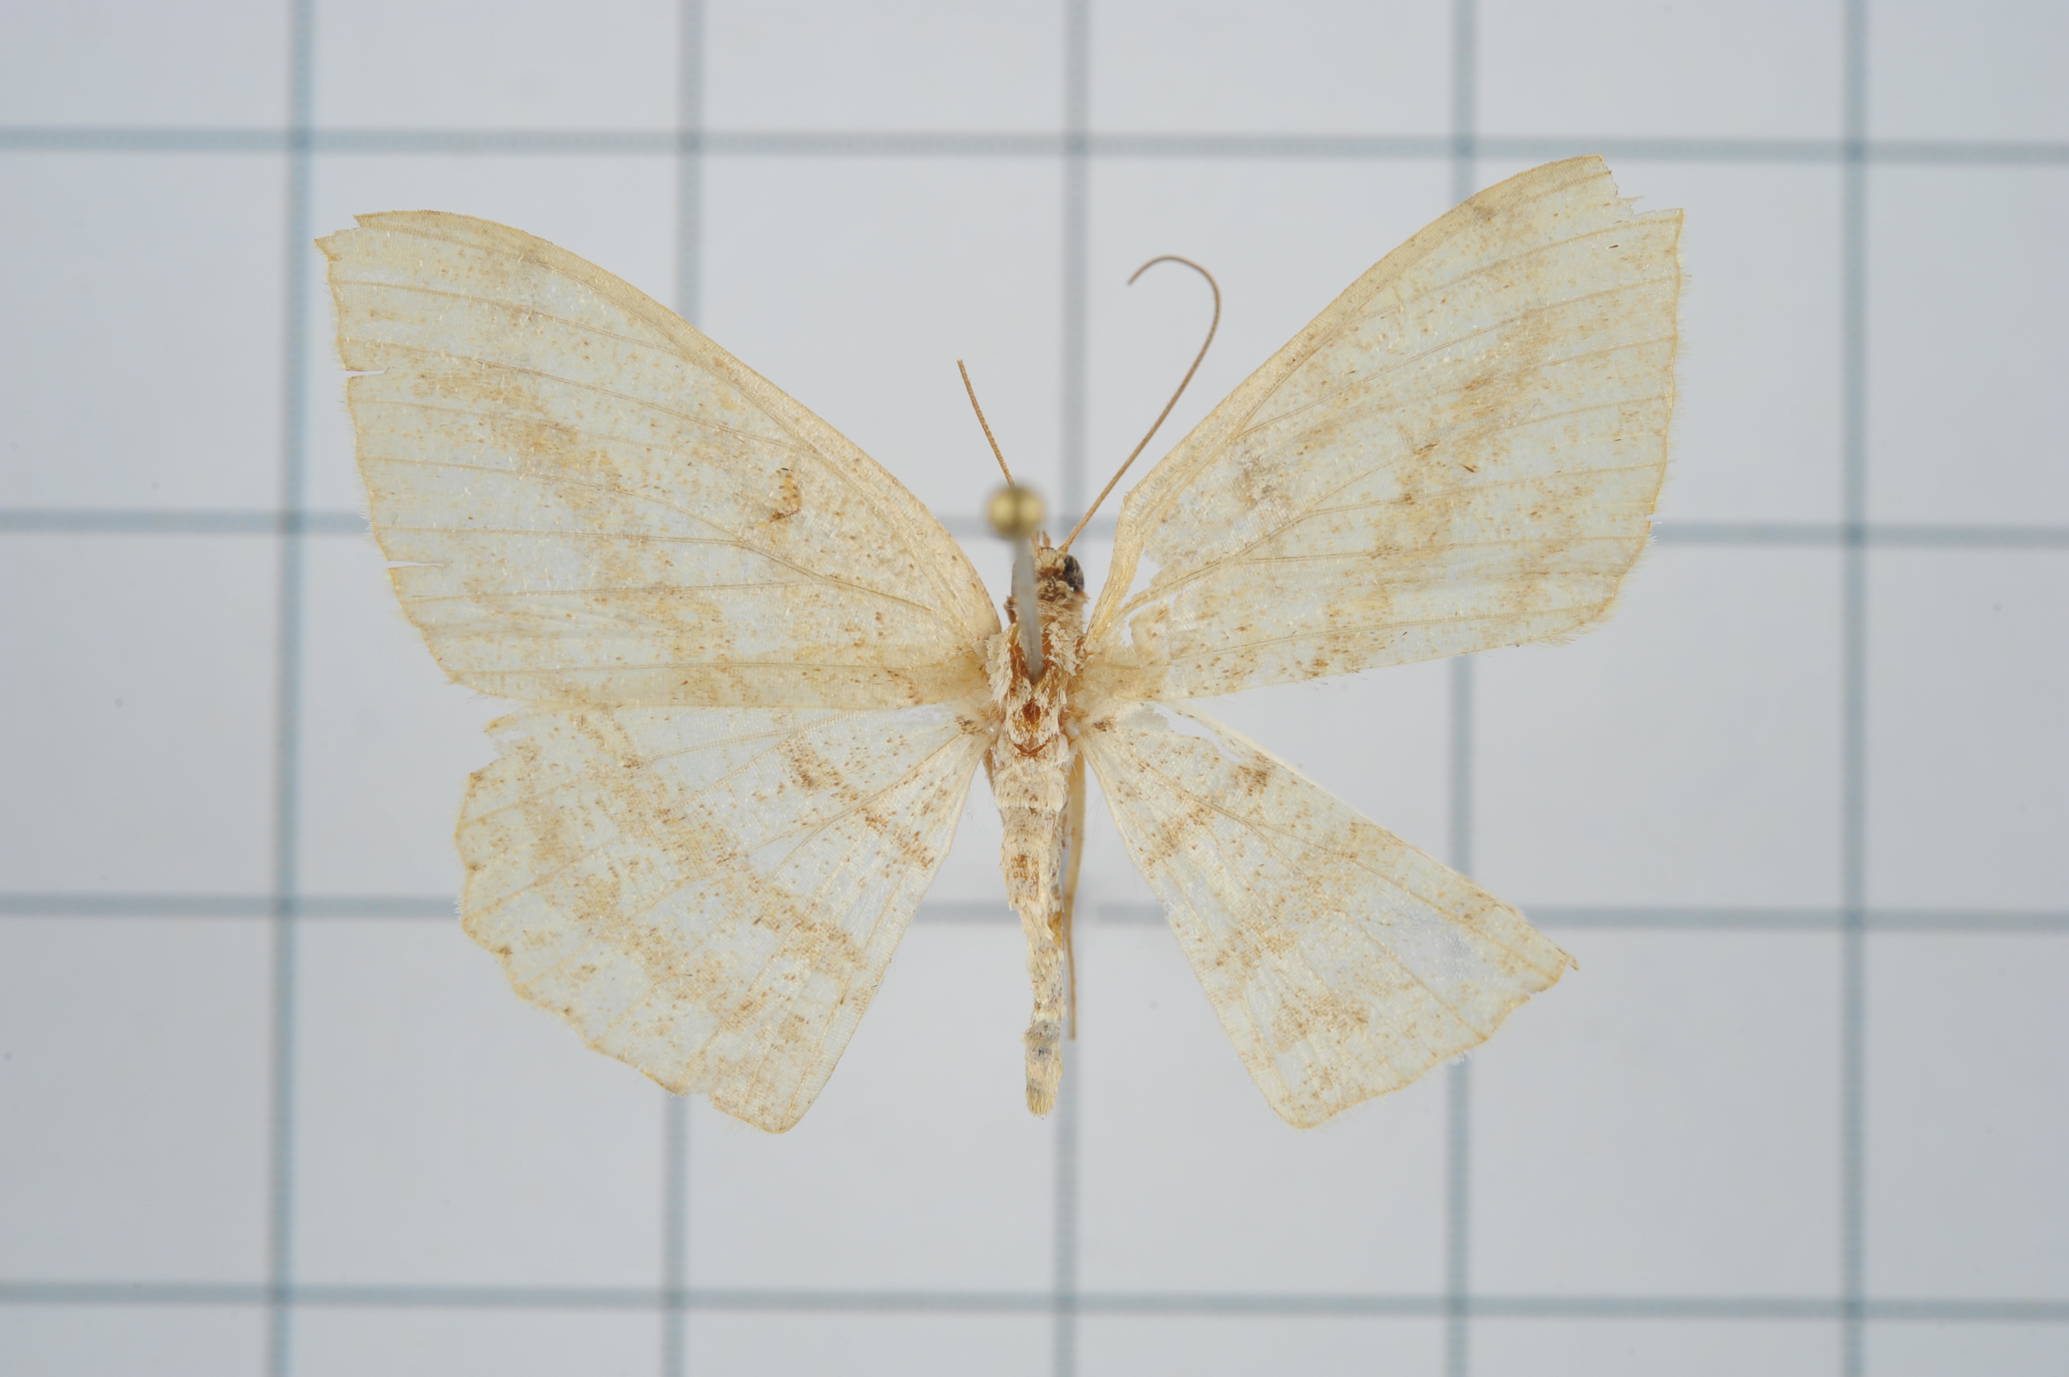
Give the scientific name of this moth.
Calletaera obliquata
